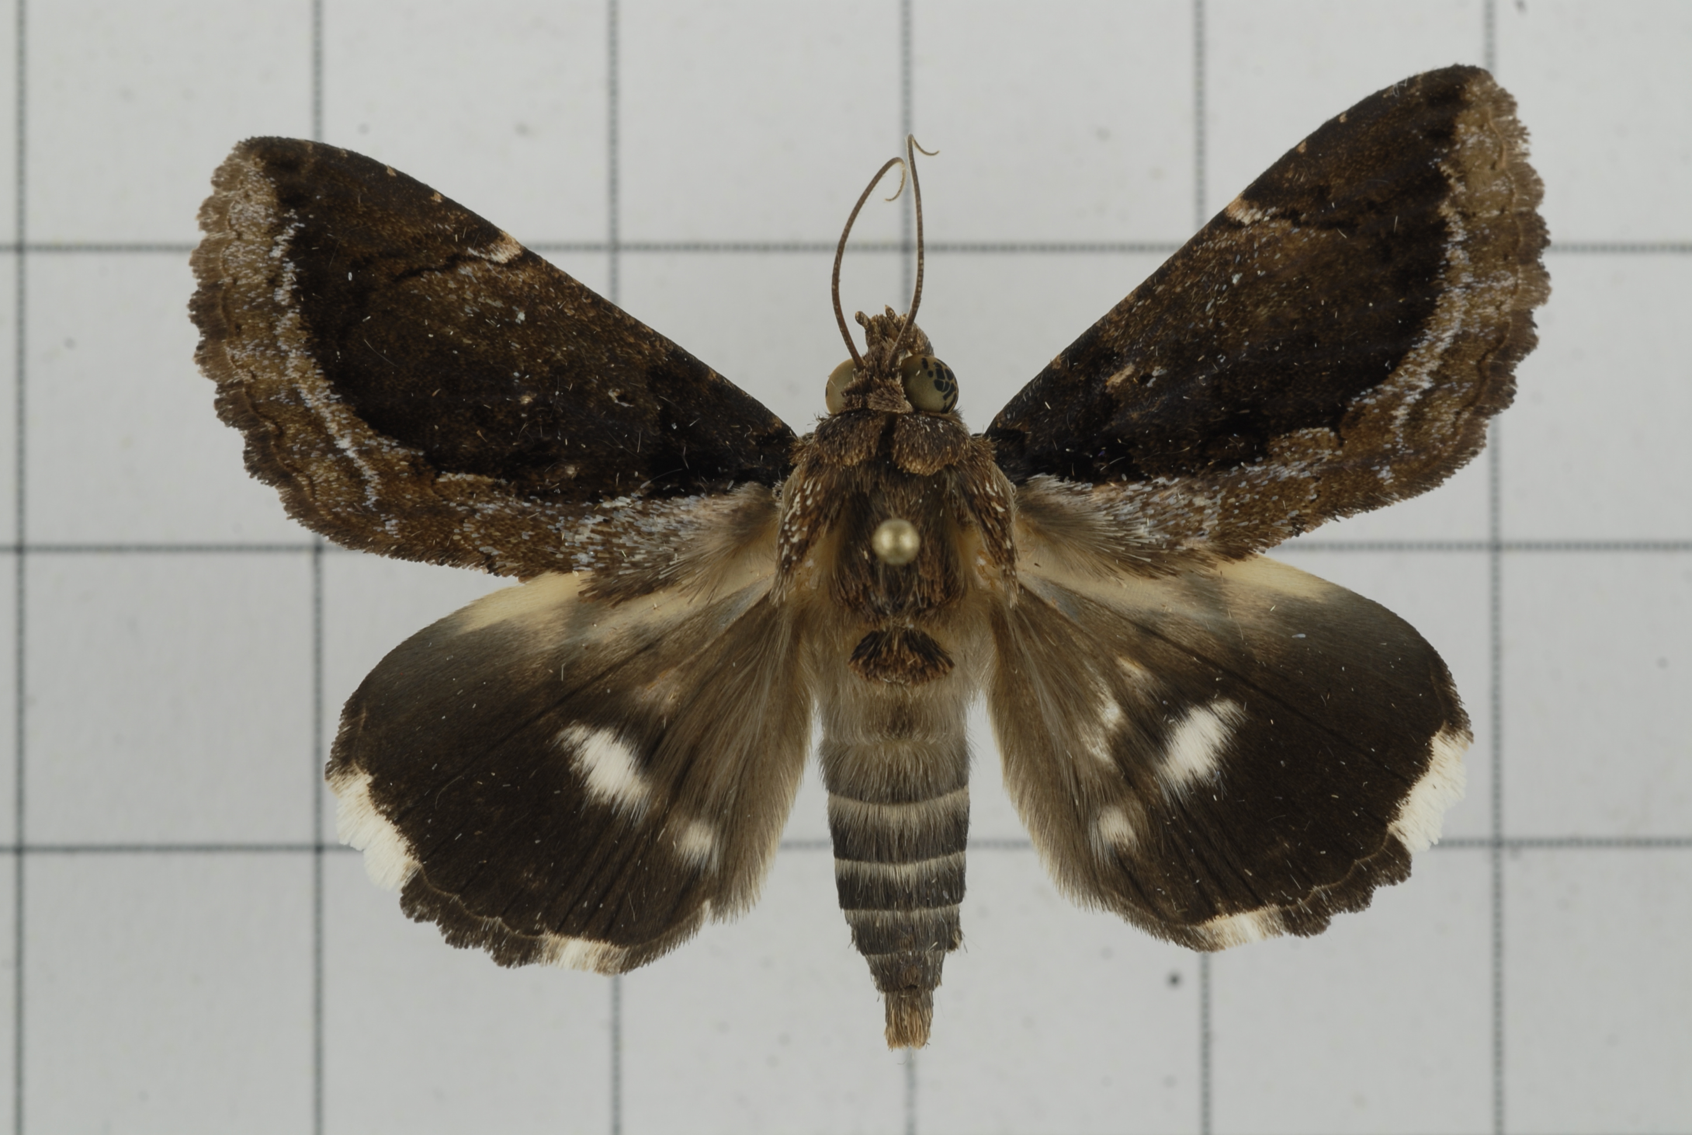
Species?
Ercheia cyllaria
